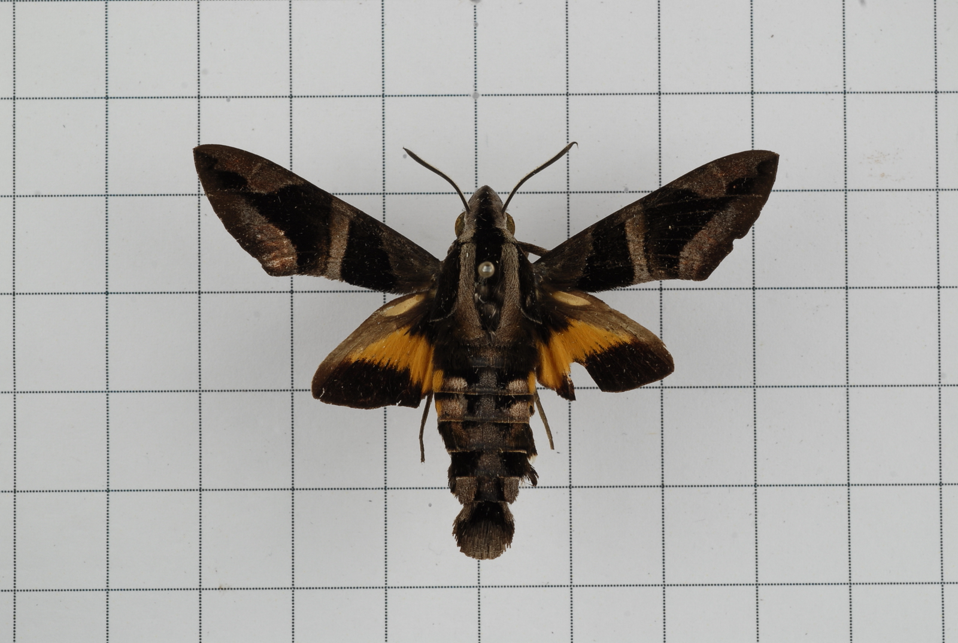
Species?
Macroglossum mitchellii imperator
